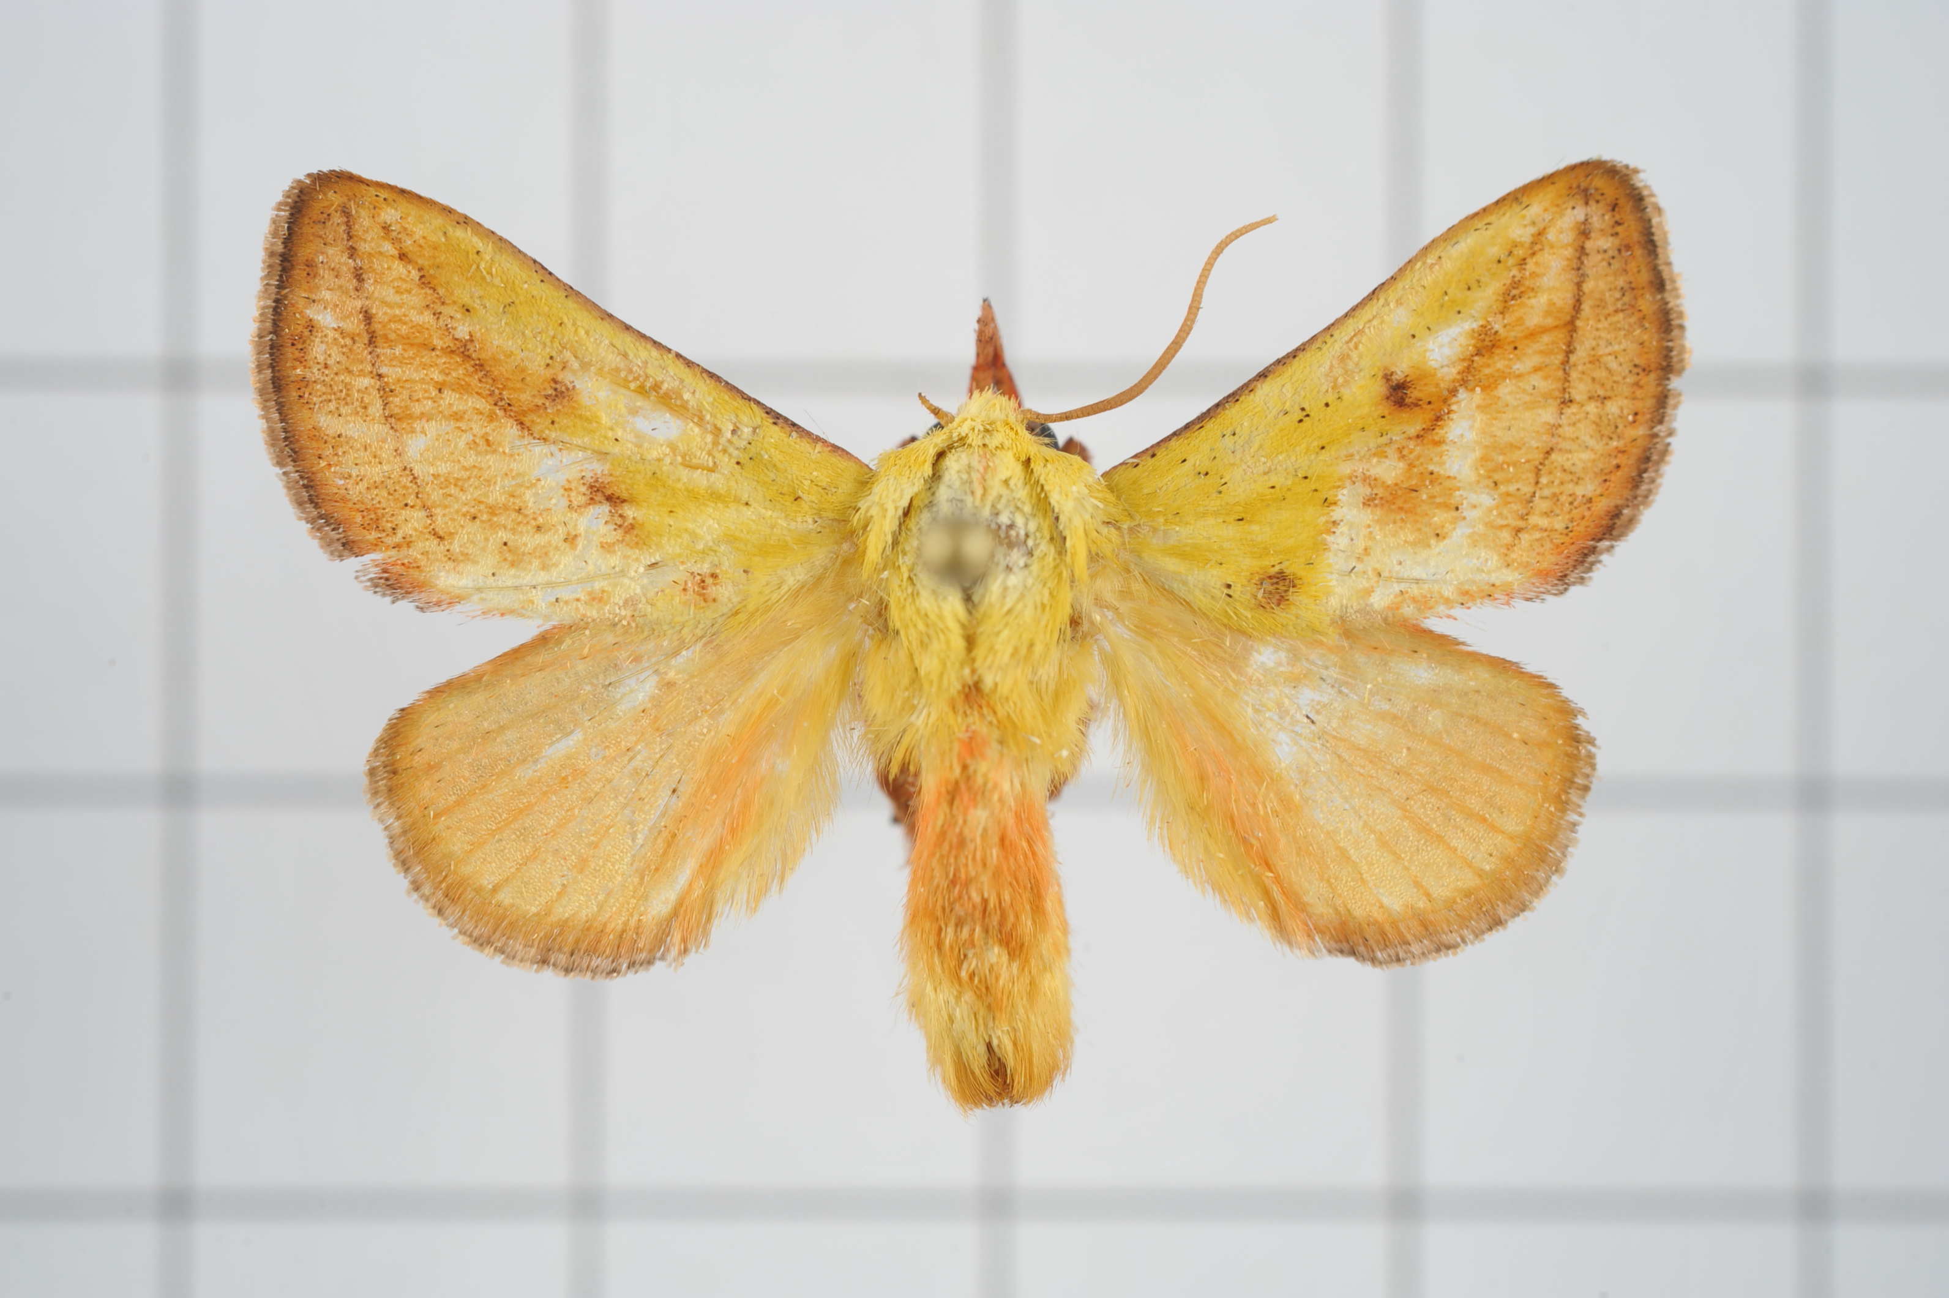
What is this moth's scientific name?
Monema rubriceps
